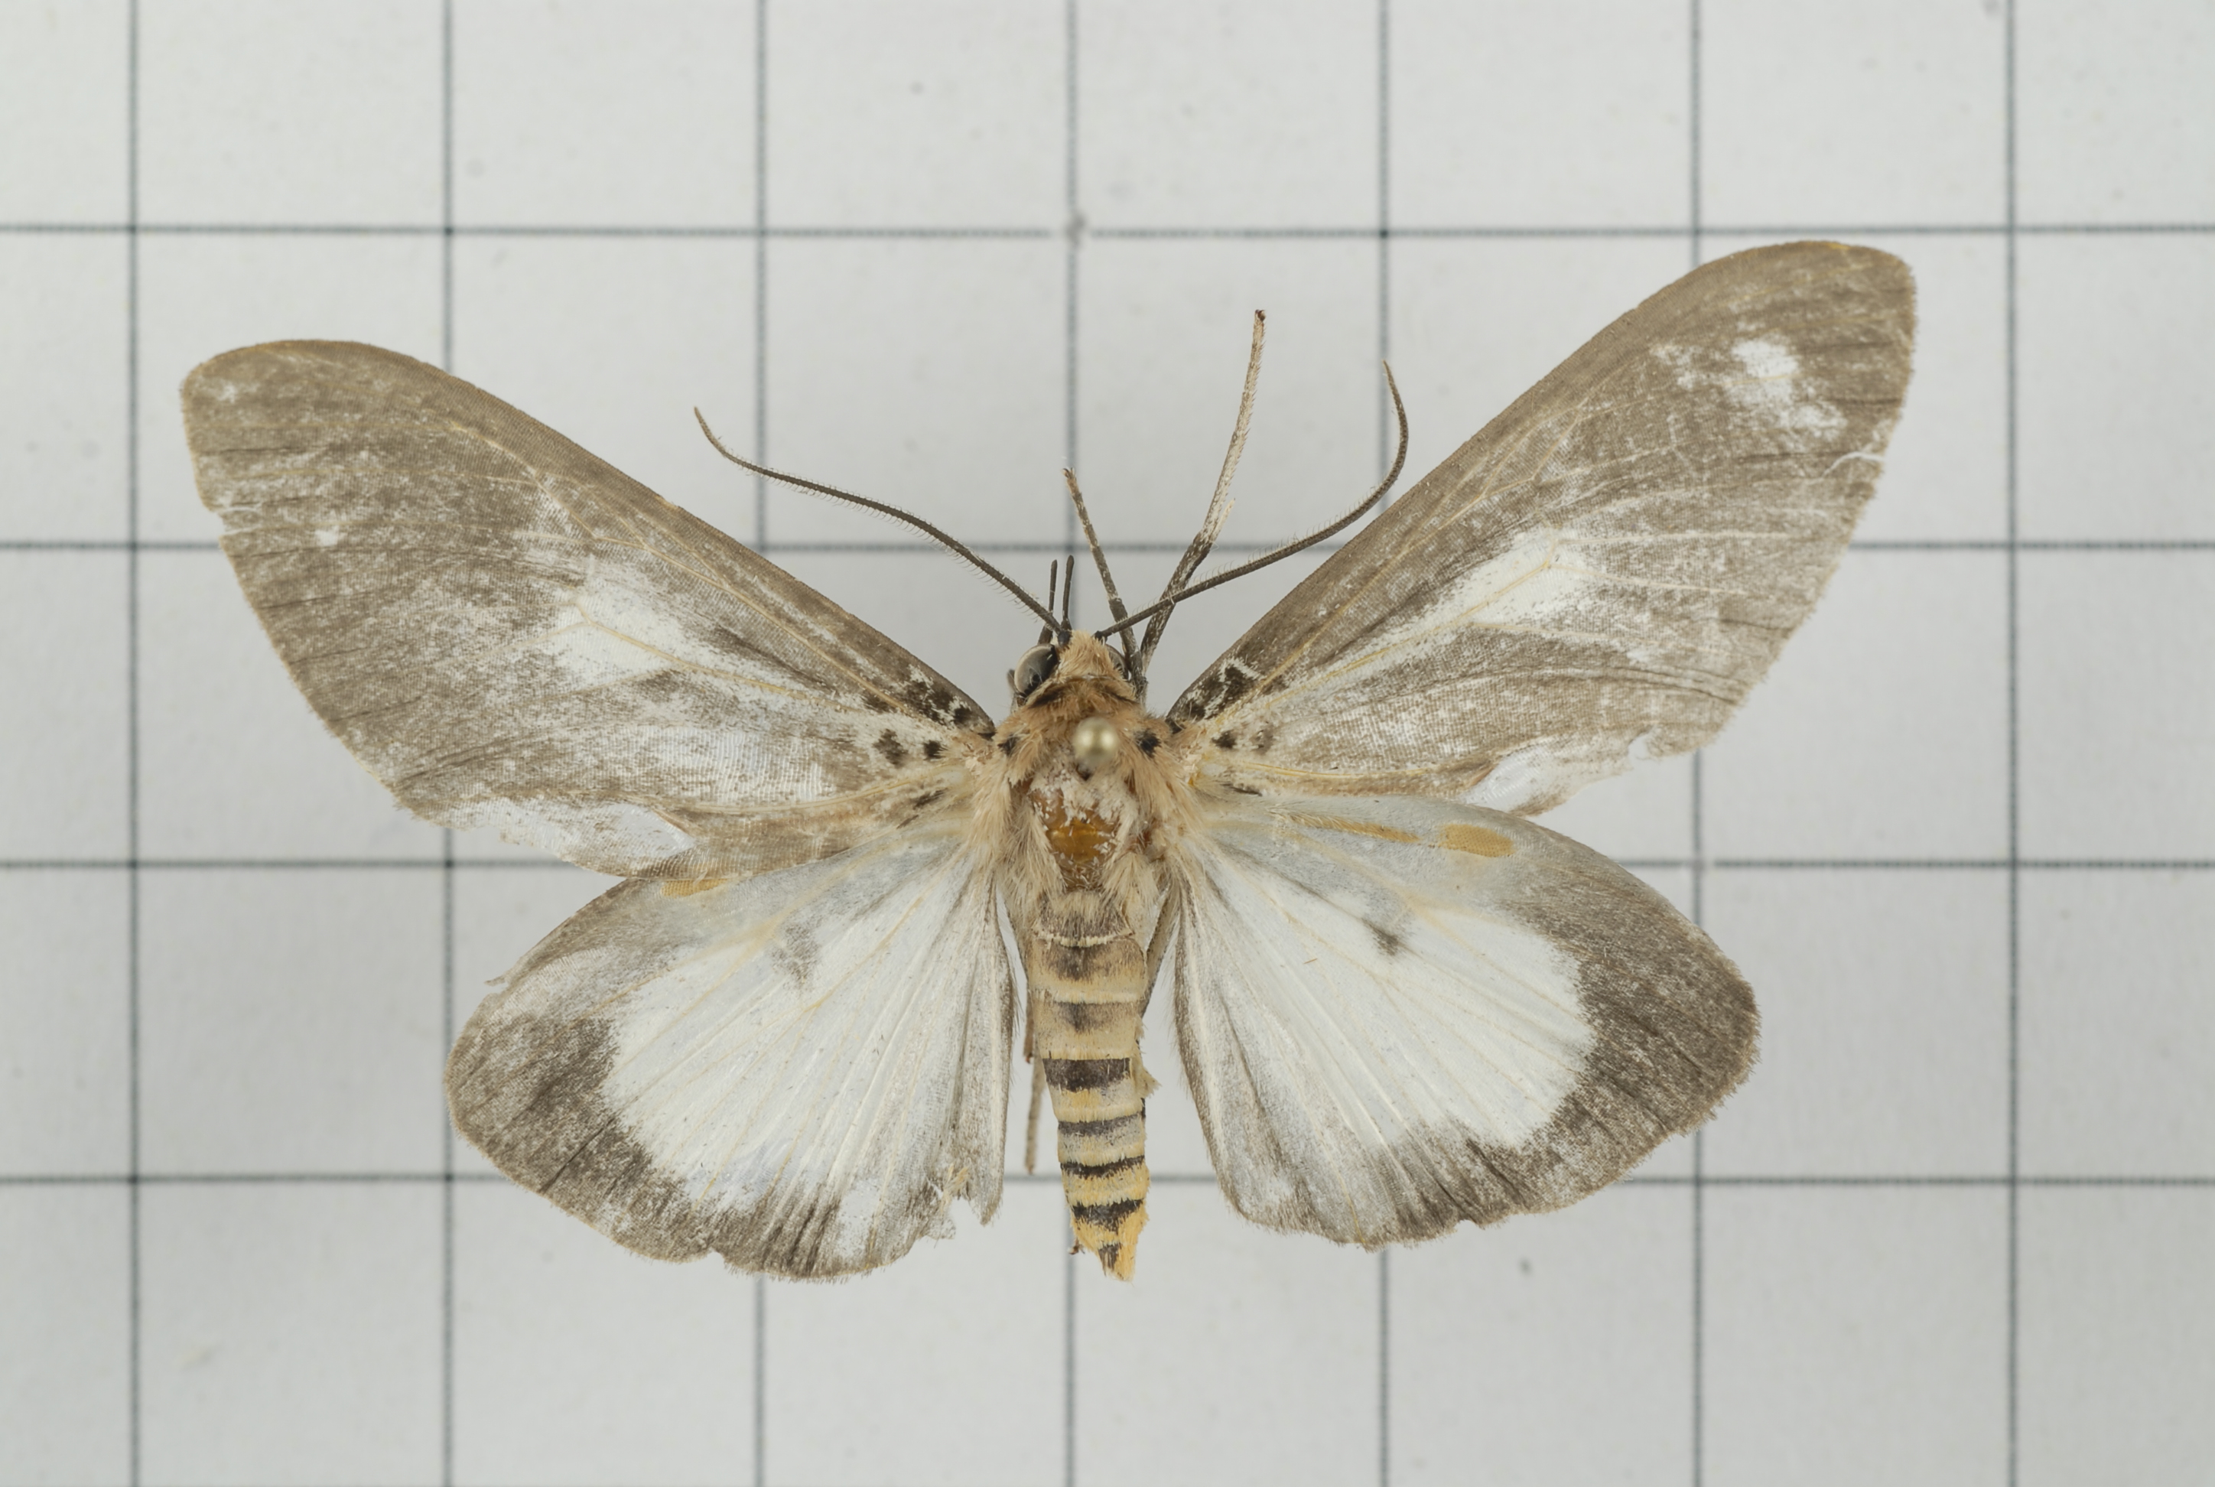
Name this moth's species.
Asota heliconia zebrina
